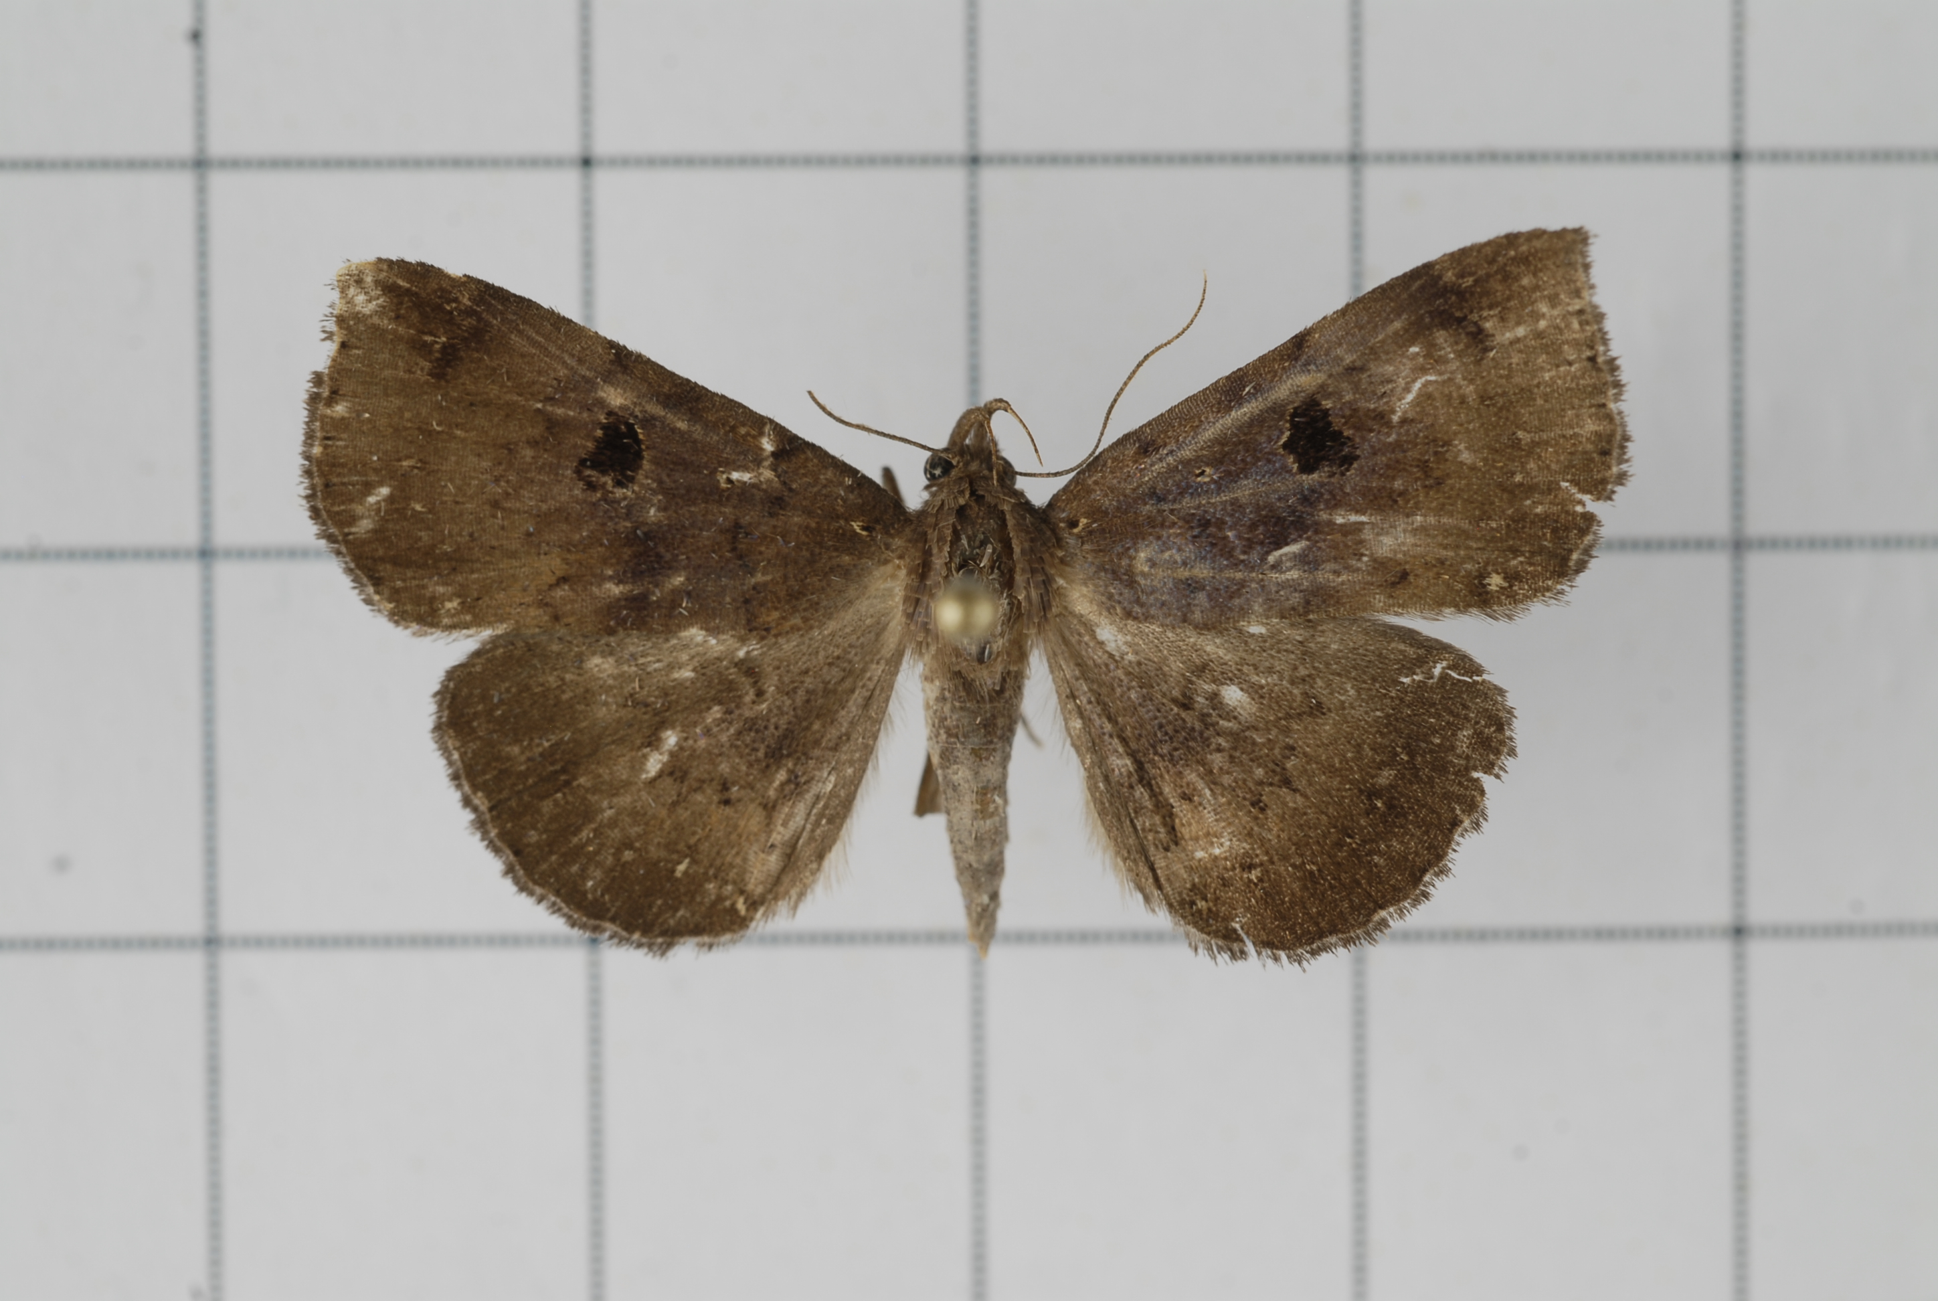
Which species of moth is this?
Mosopia punctilinea
